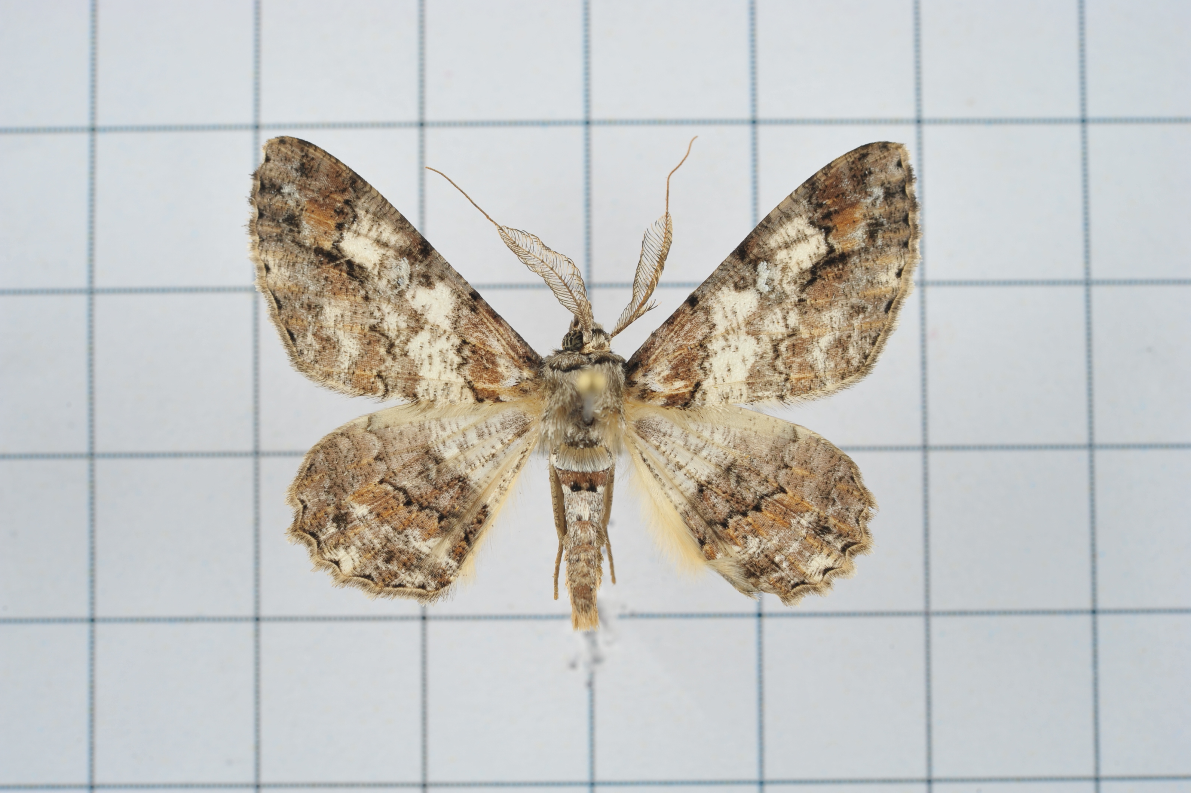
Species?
Cleora fraterna
